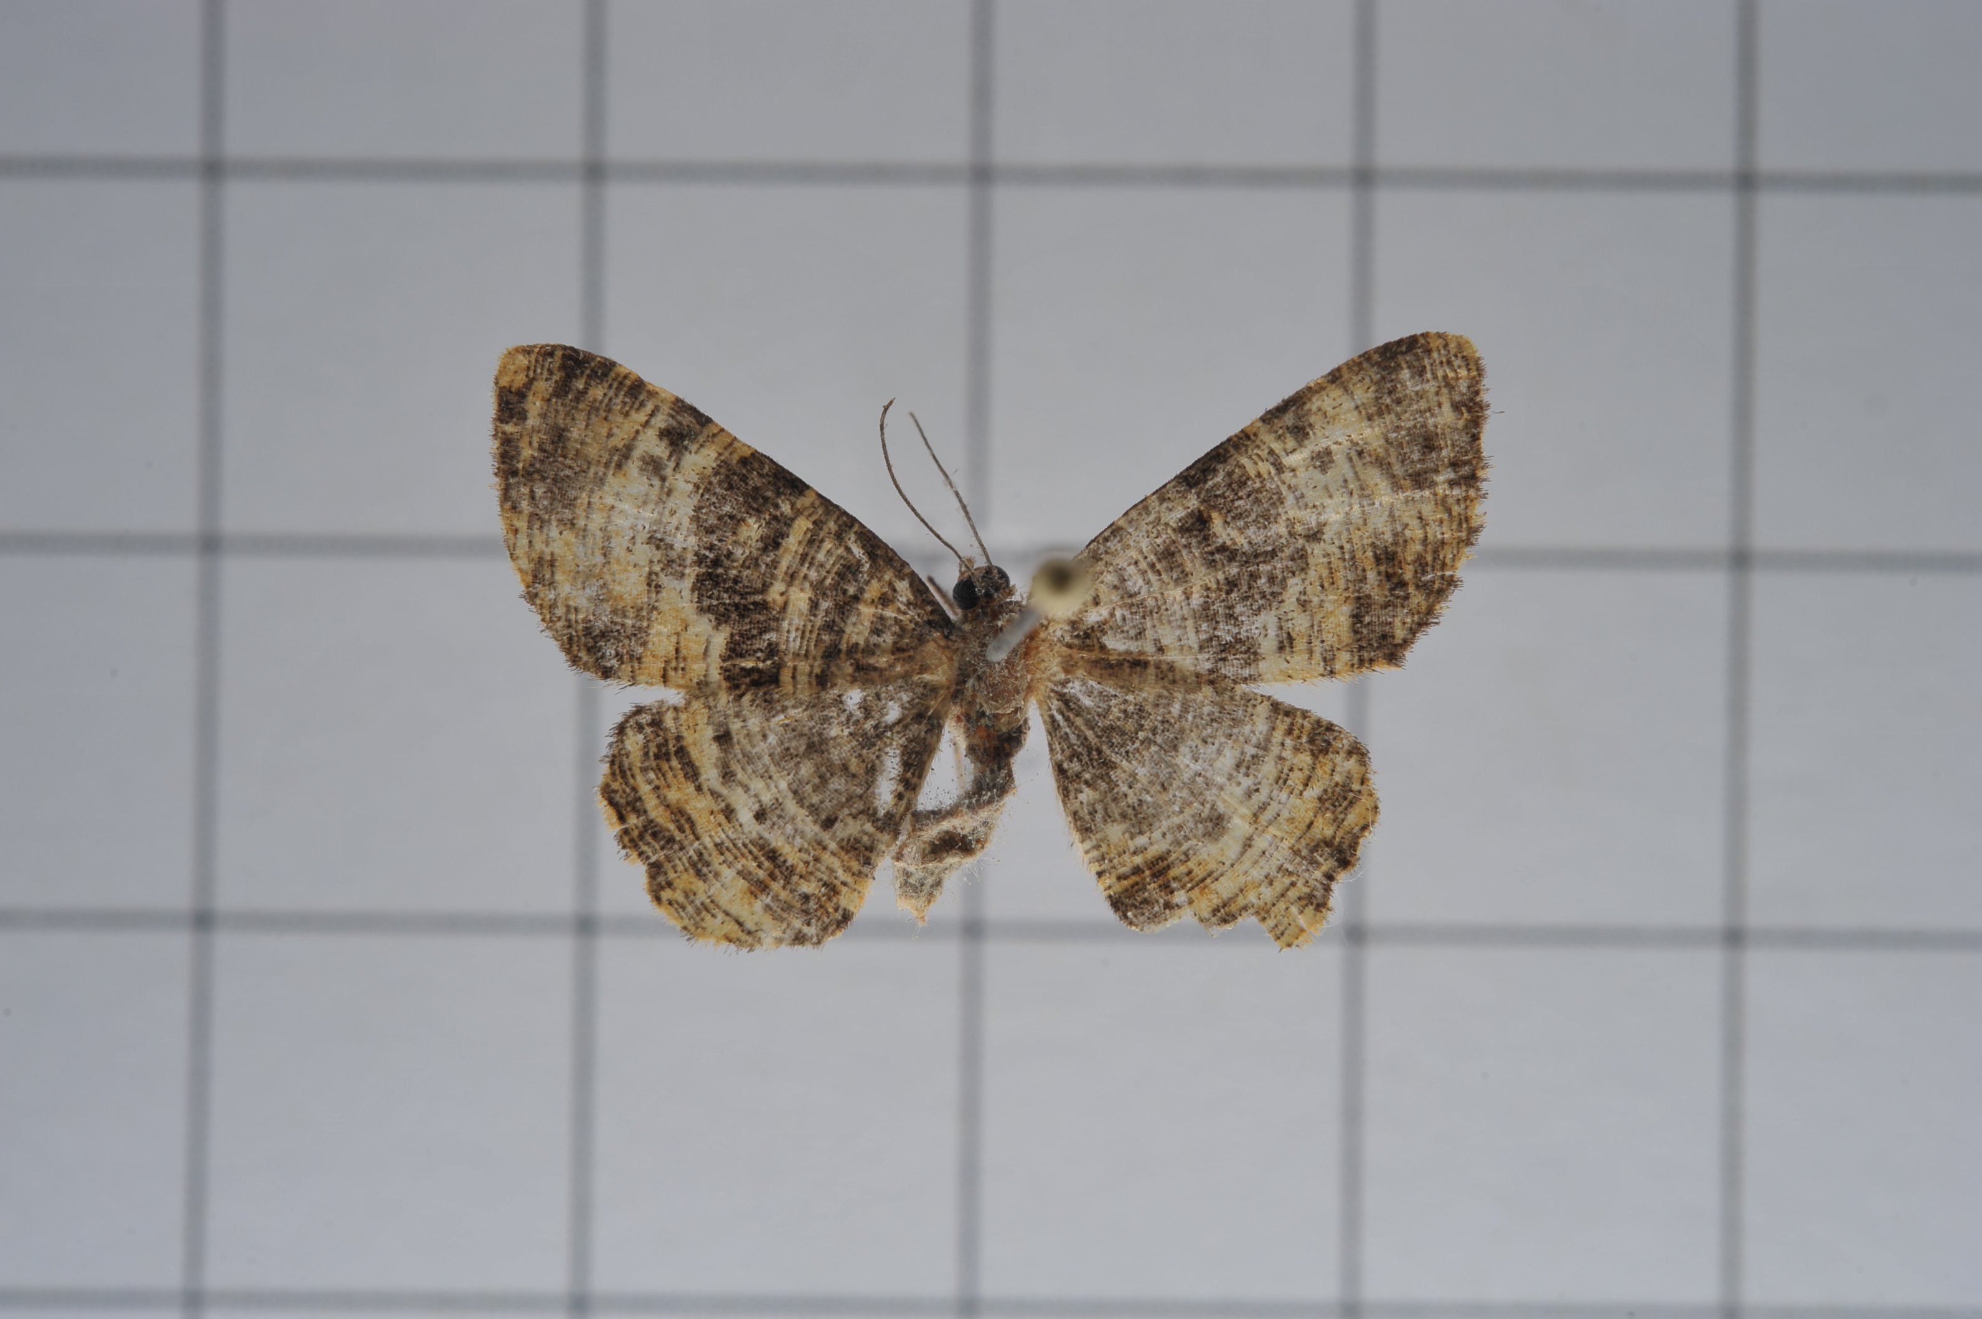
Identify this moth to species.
Monocerotesa virgata
